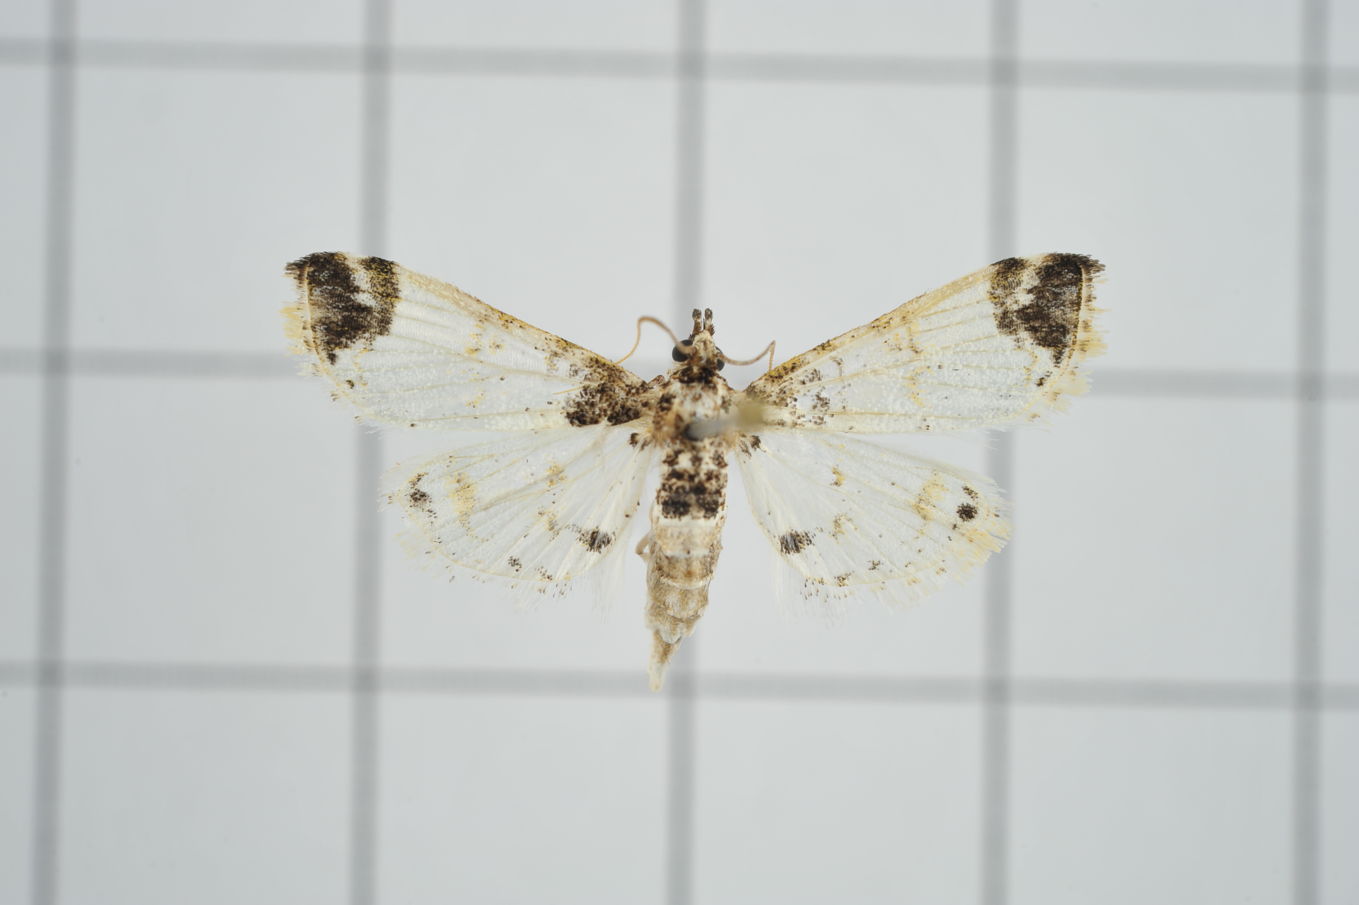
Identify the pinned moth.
Analyta apicalis
